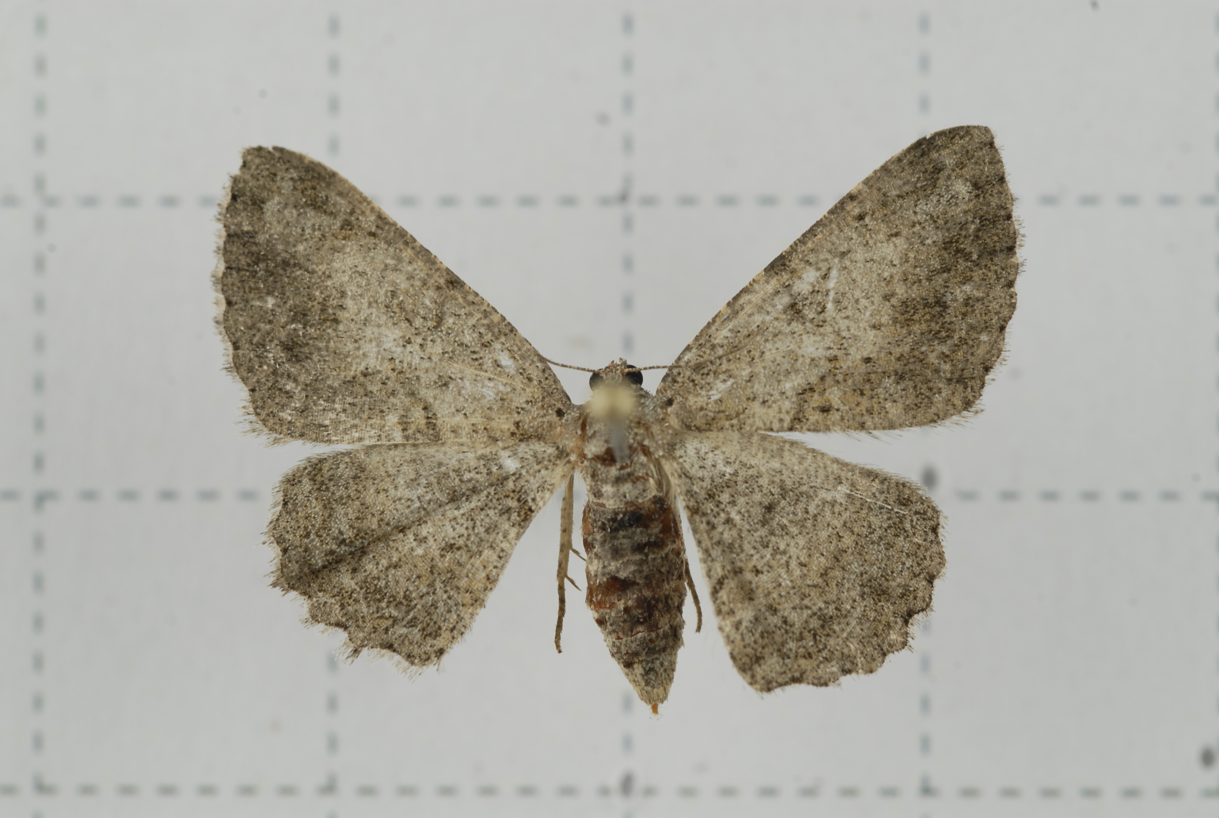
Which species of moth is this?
Psilalcis breta rantaizana
